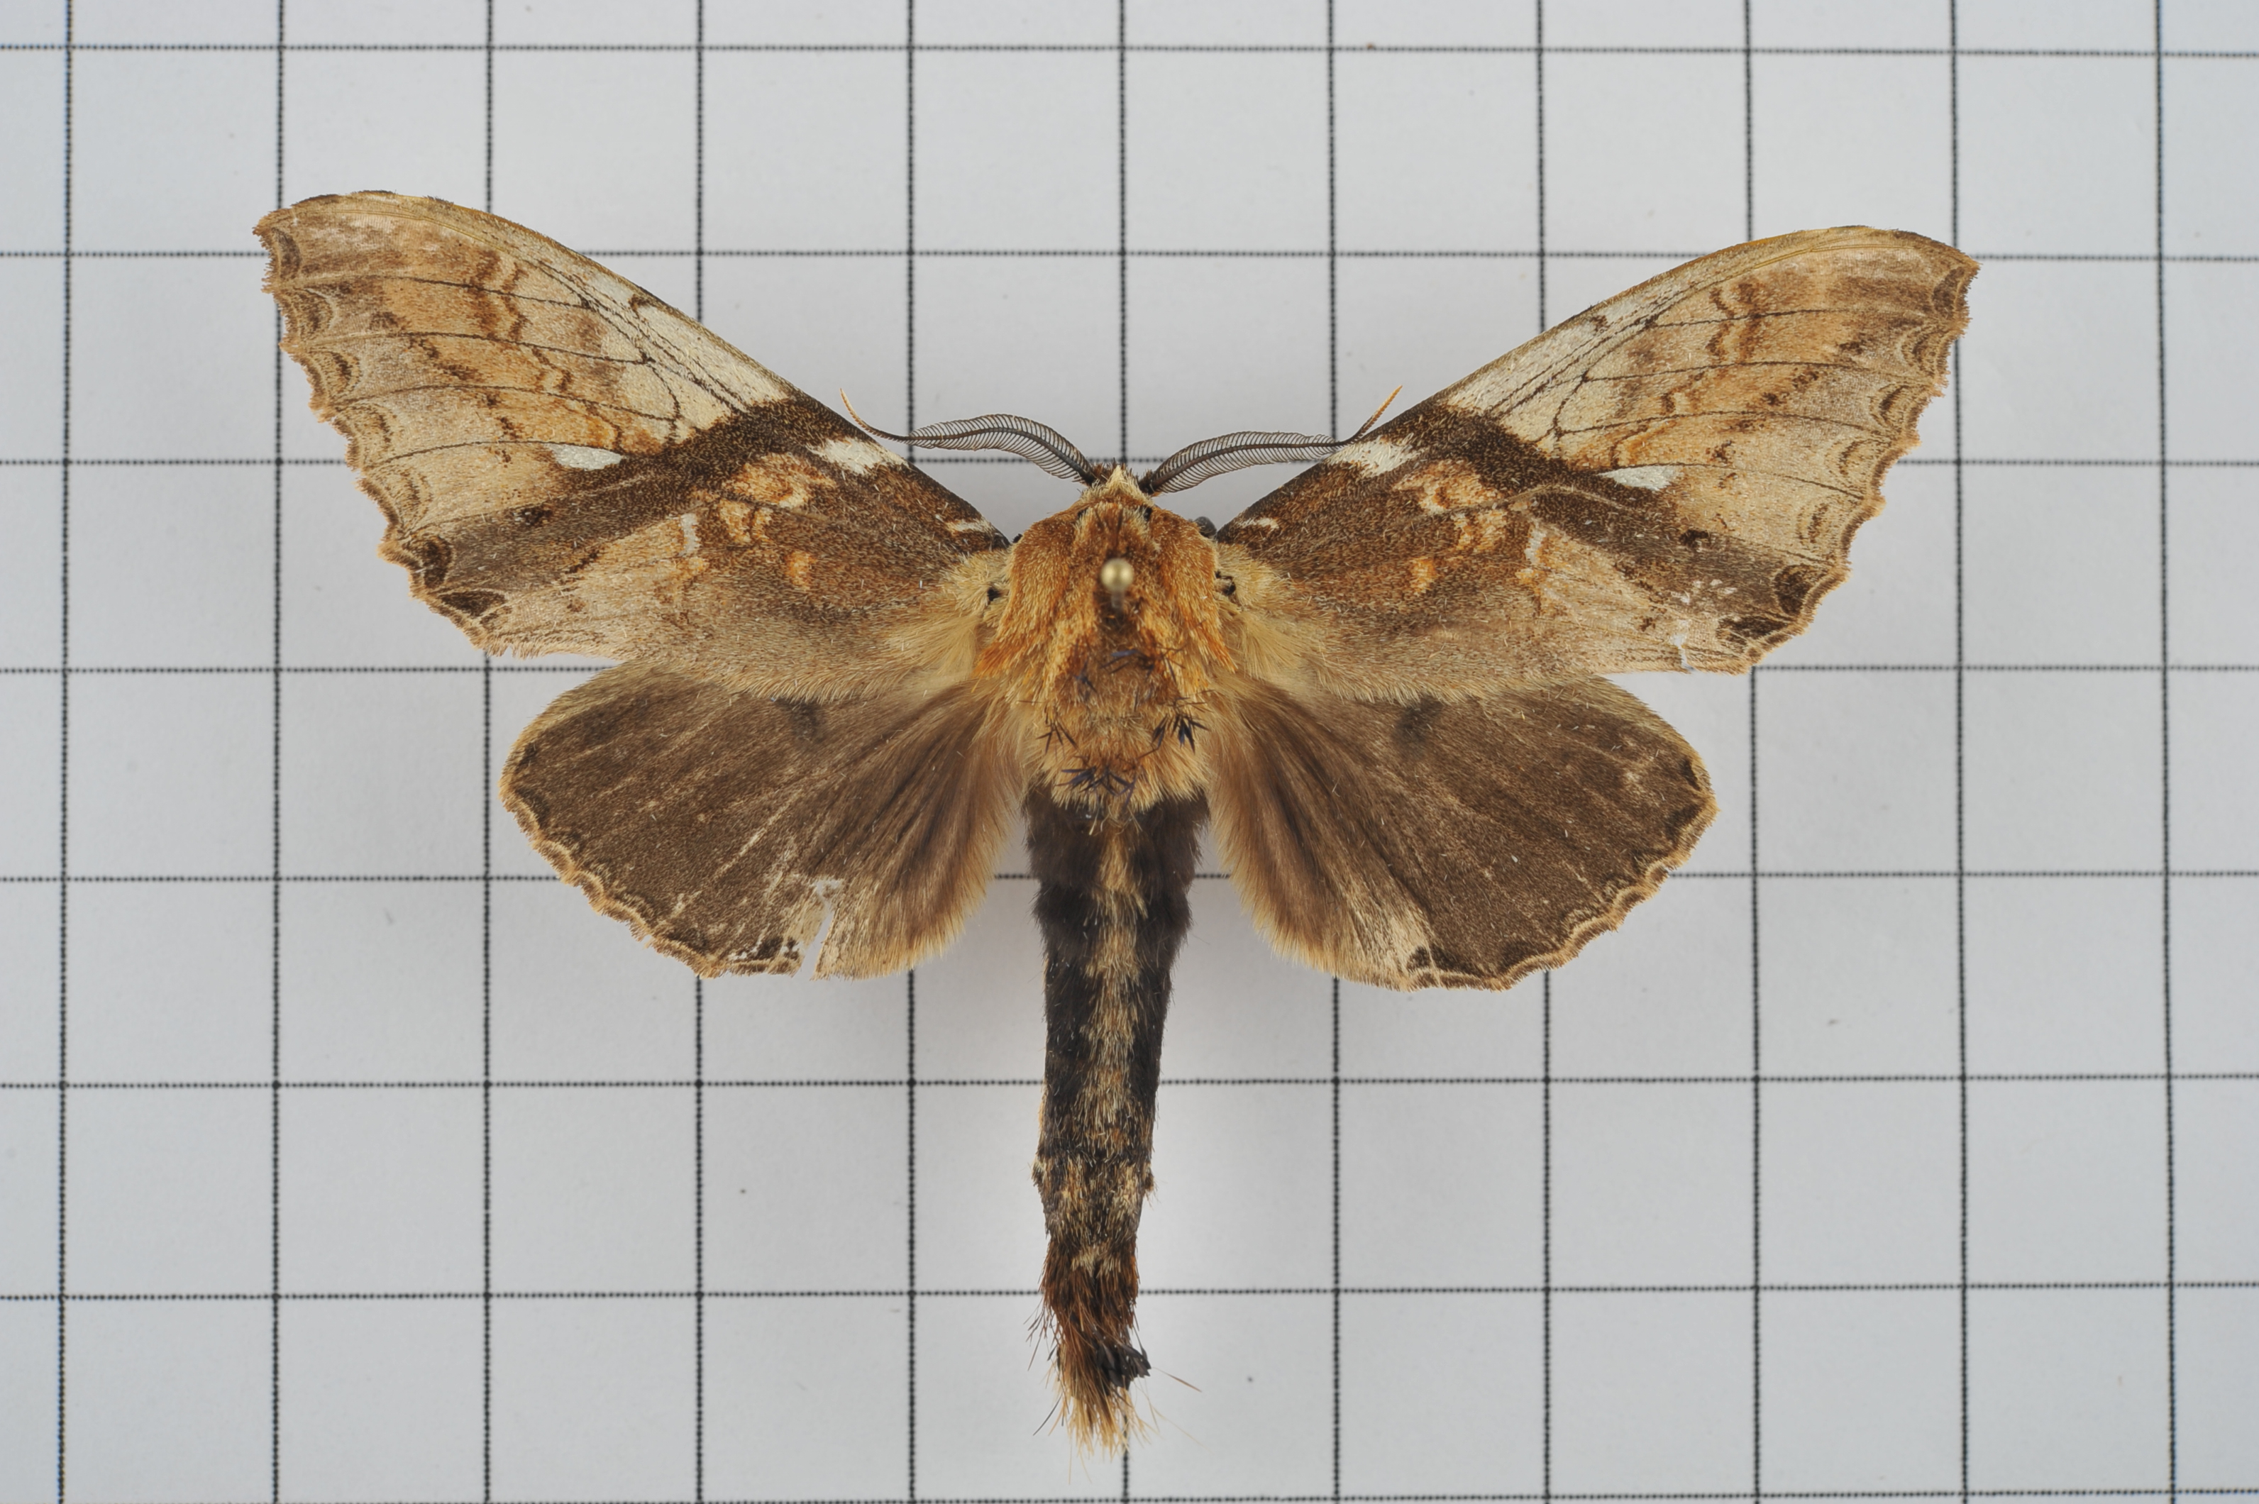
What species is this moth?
Dudusa nobilis
